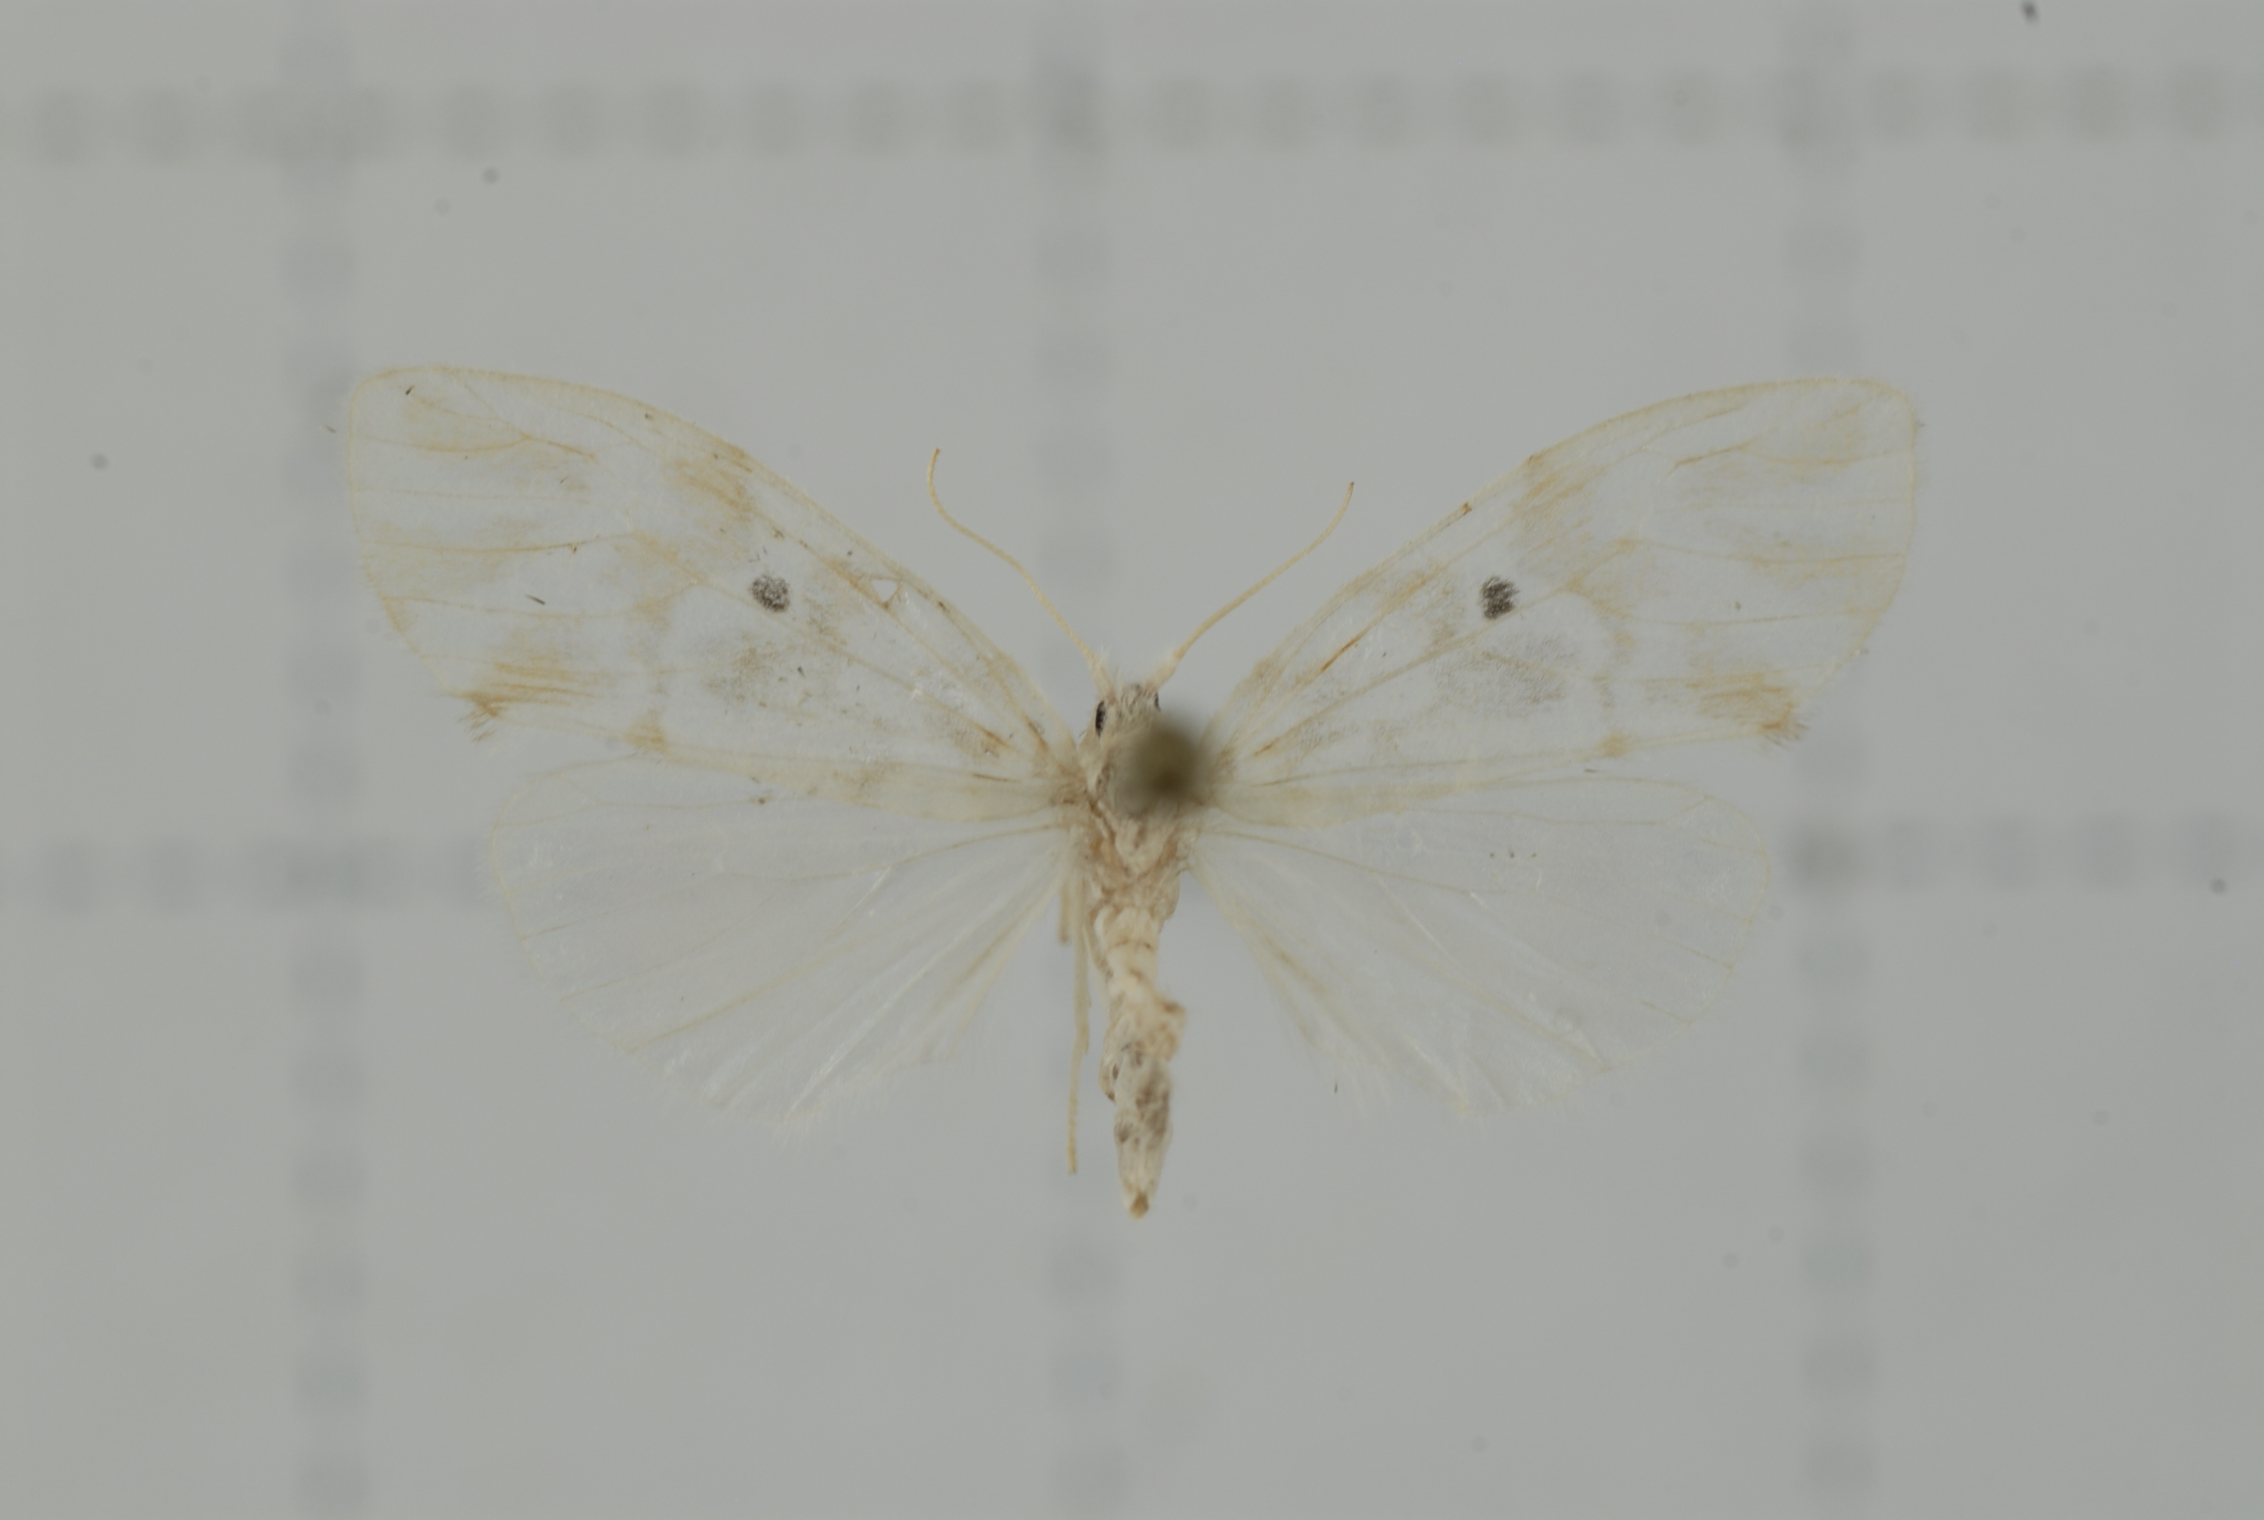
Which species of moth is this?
Nudaria ranruna
